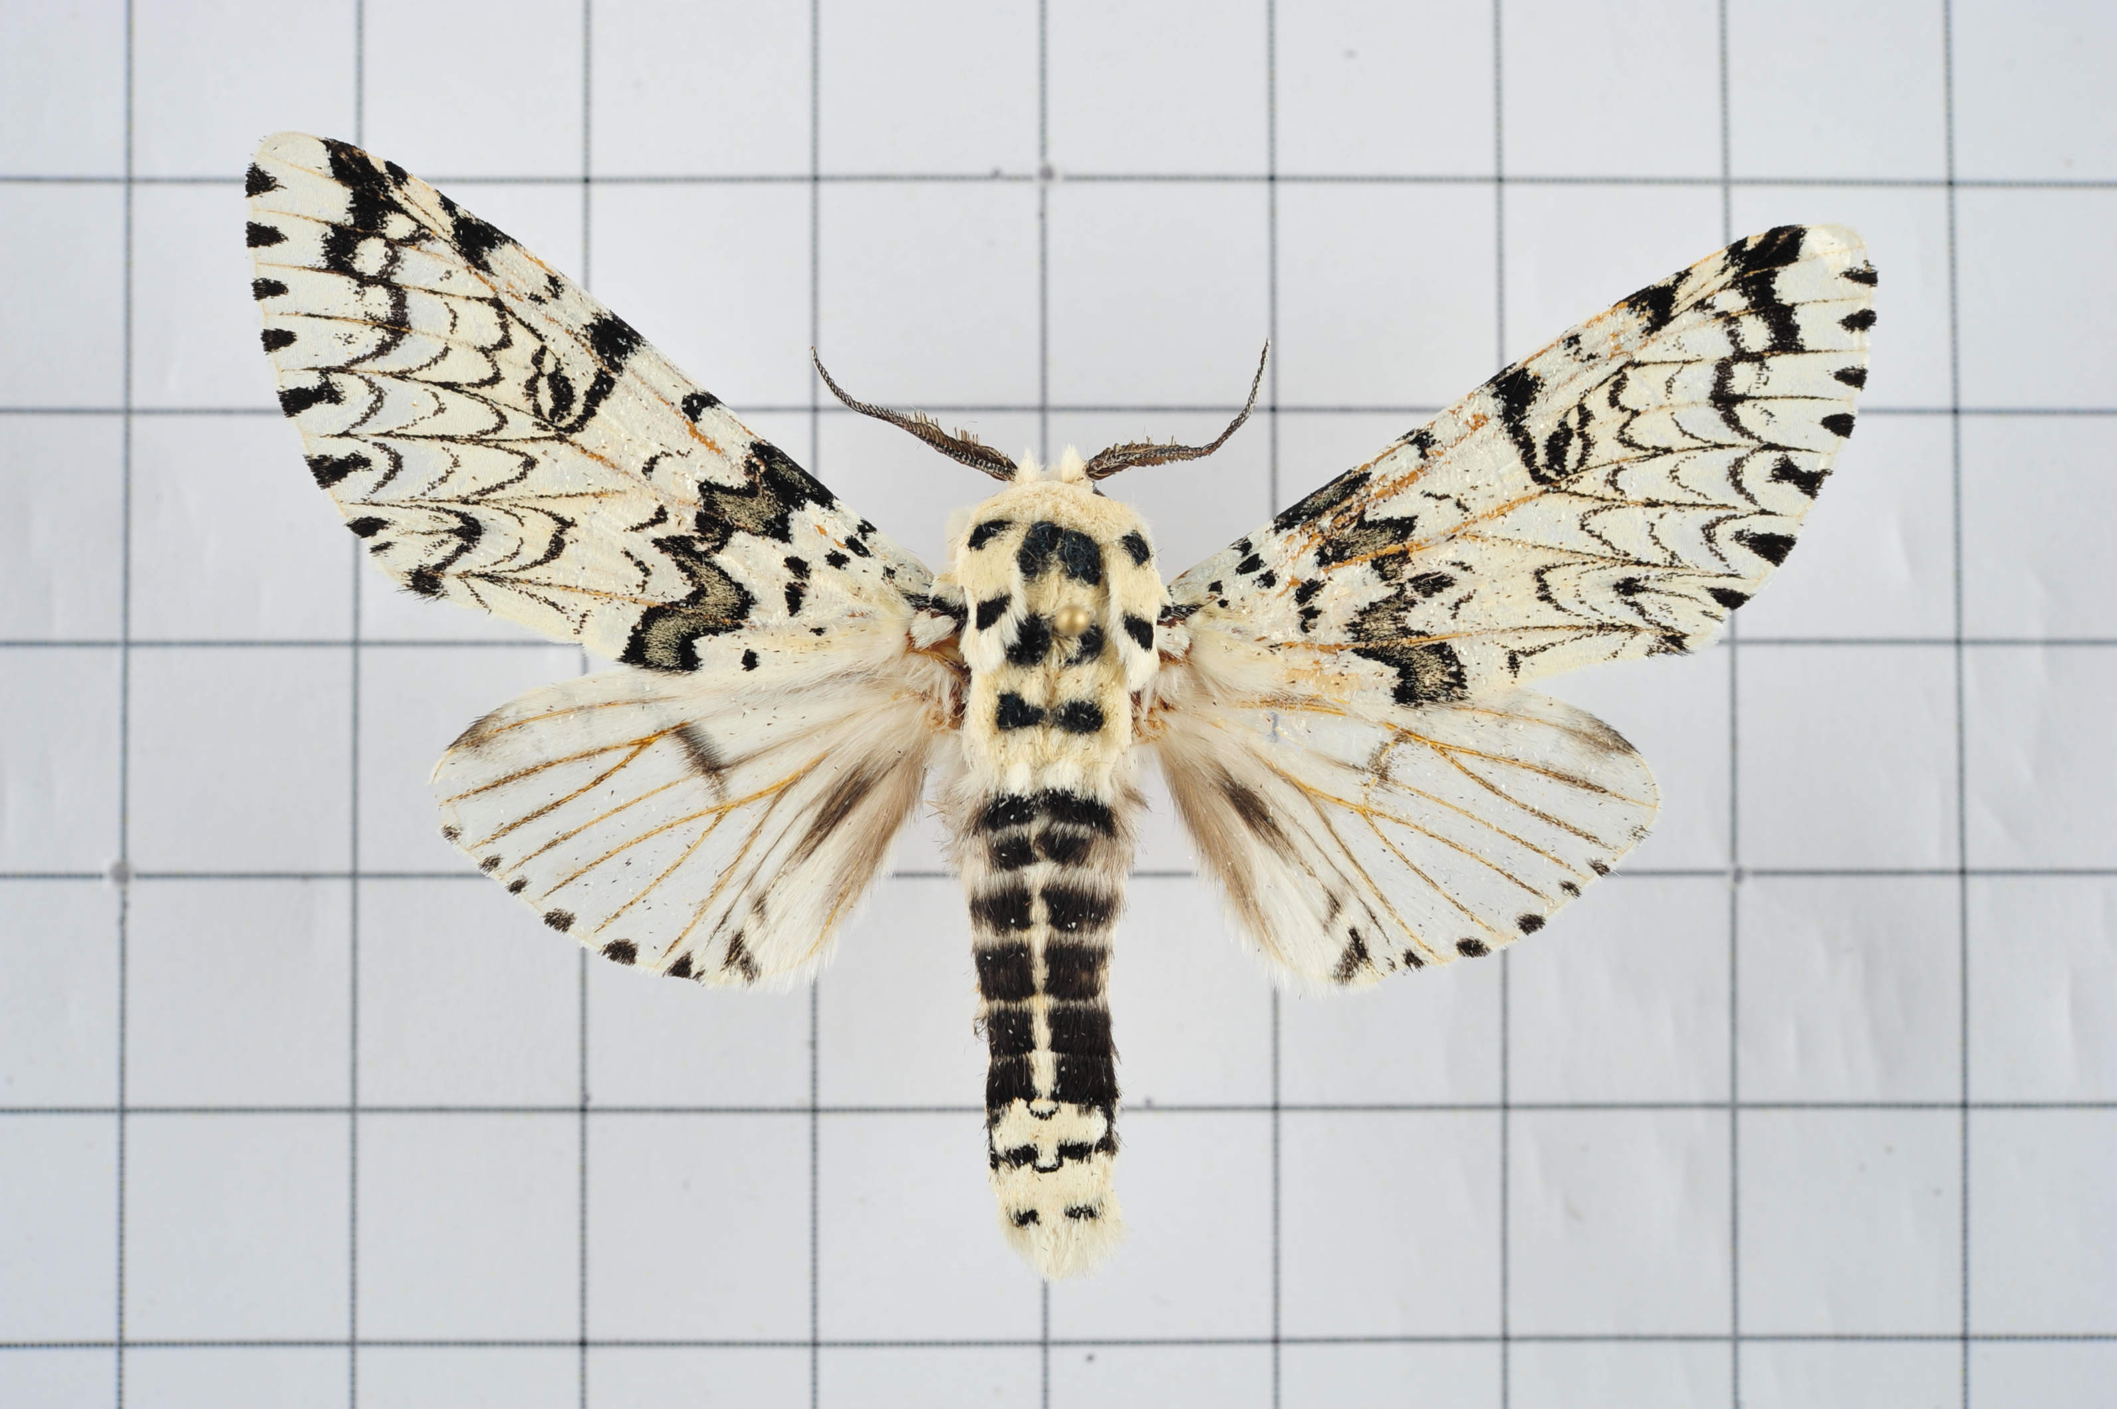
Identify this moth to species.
Kamalia tattakana
